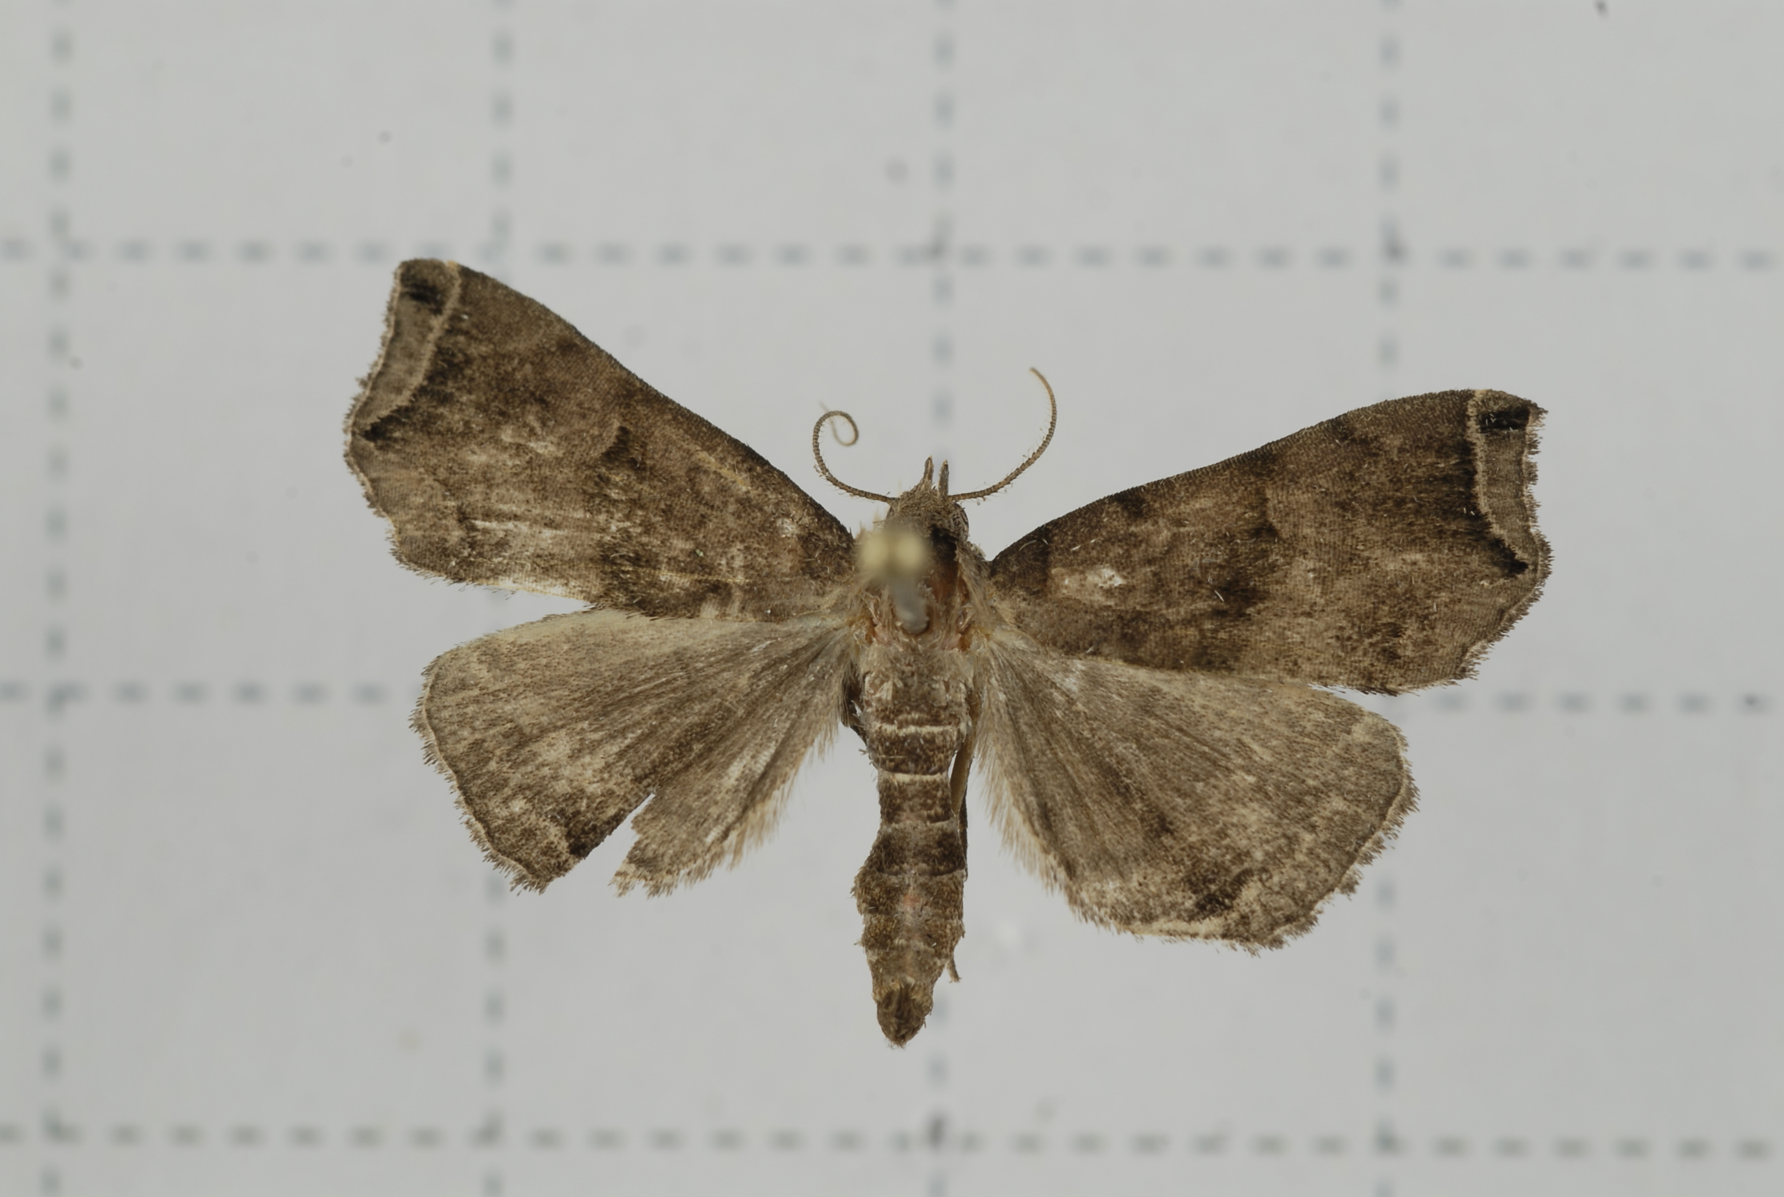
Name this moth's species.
Hipoepa biasalis
